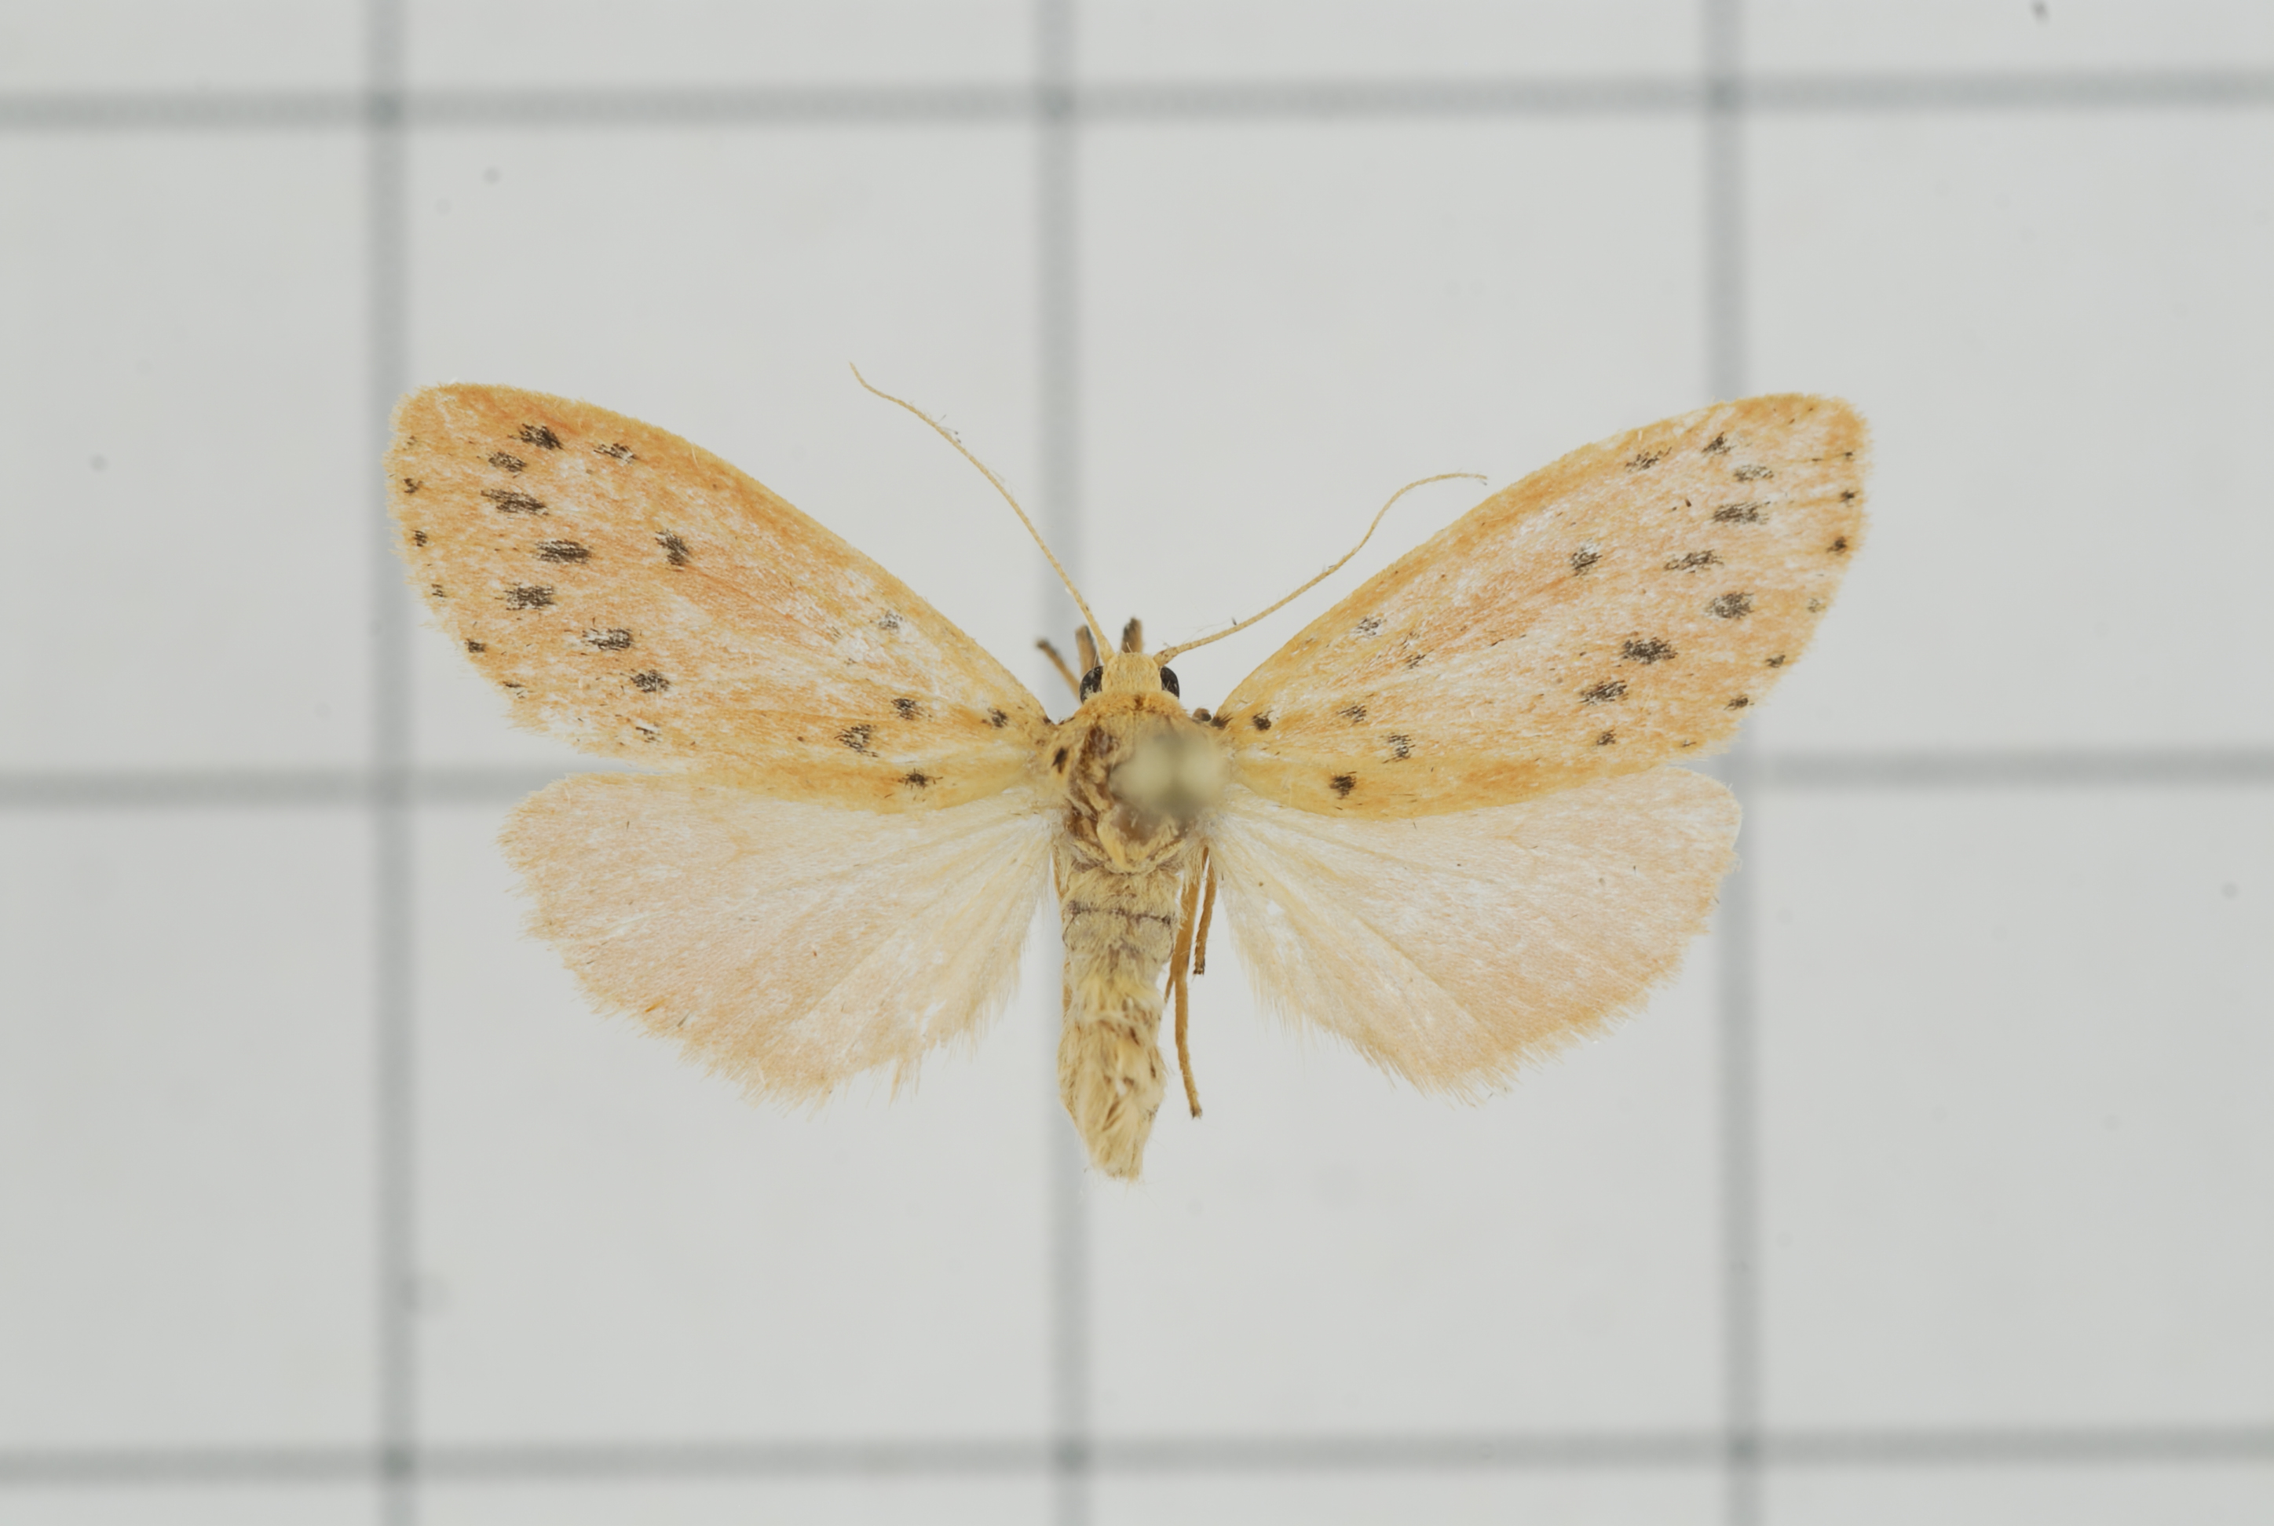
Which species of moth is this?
Miltochrista arcuata
